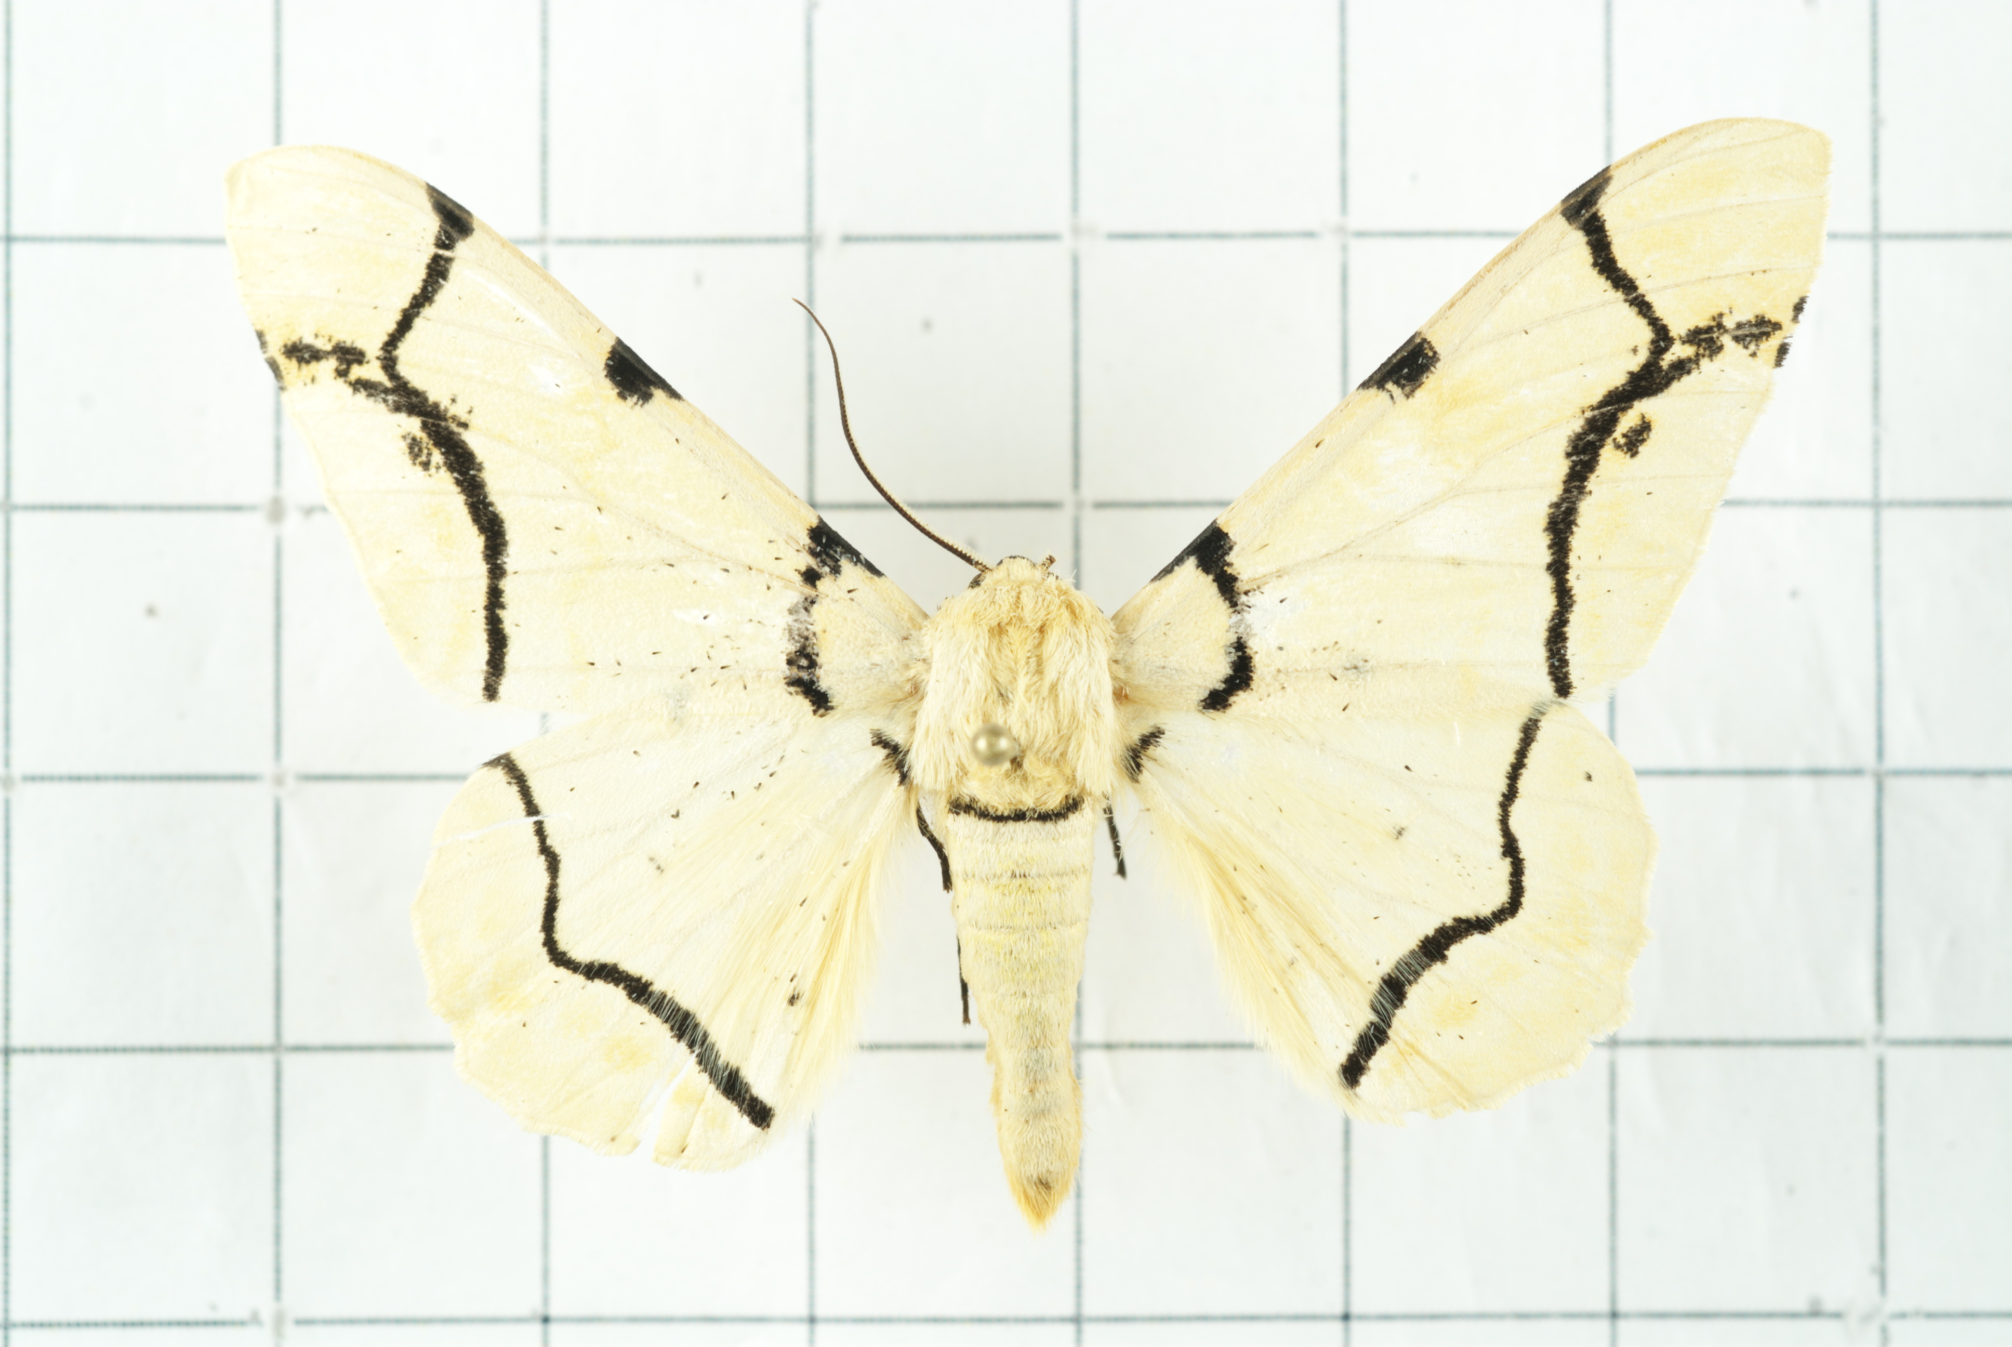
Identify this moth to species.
Biston perclara
